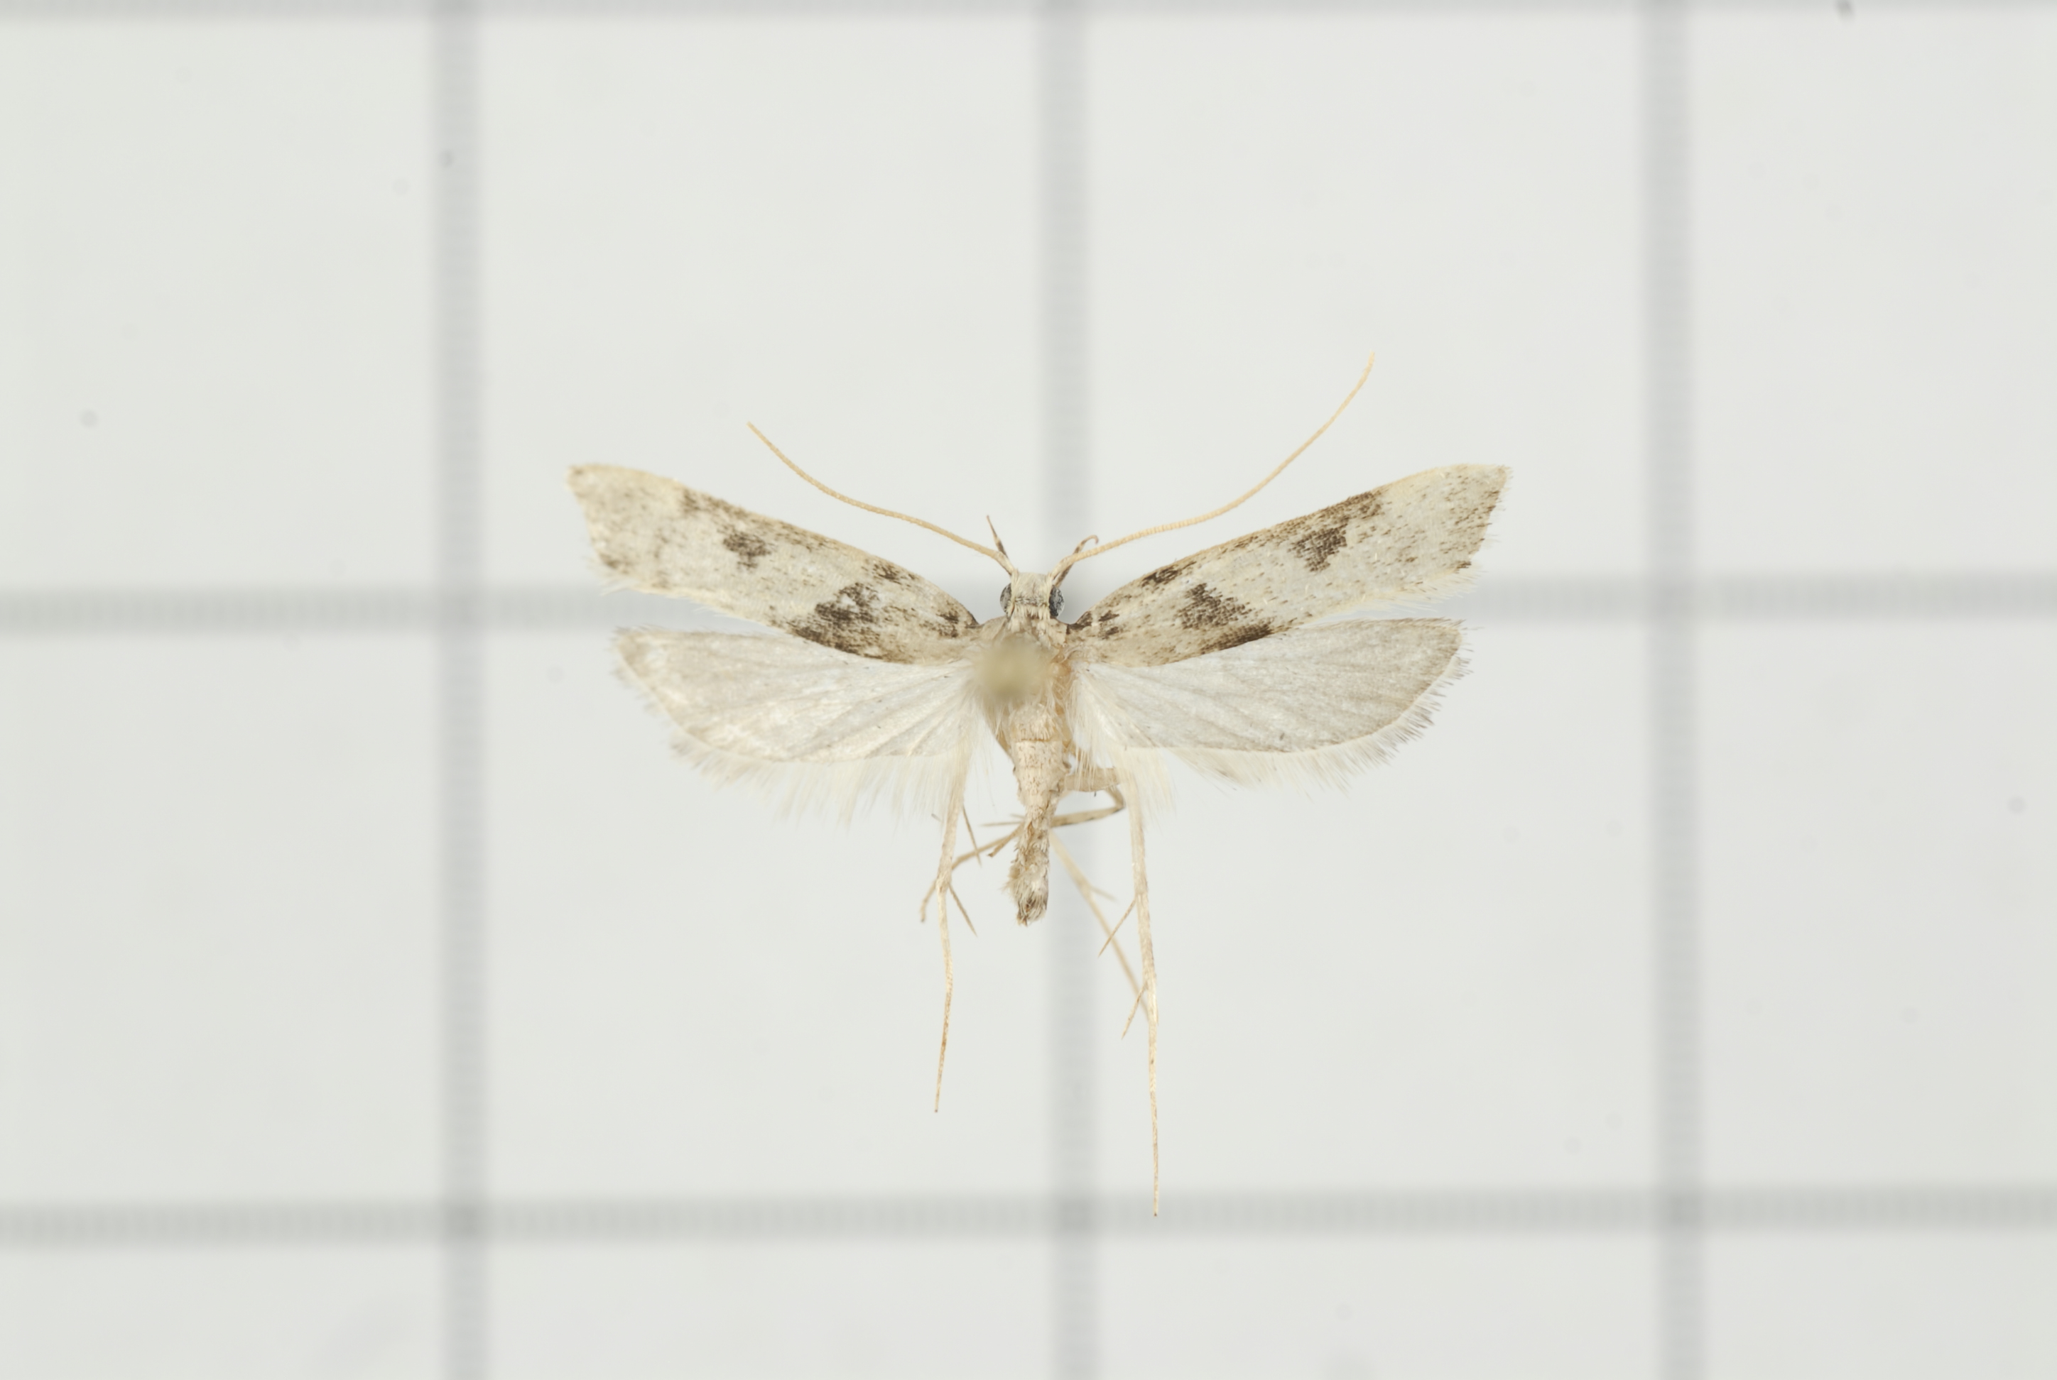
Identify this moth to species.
Athymoris subtrigona
